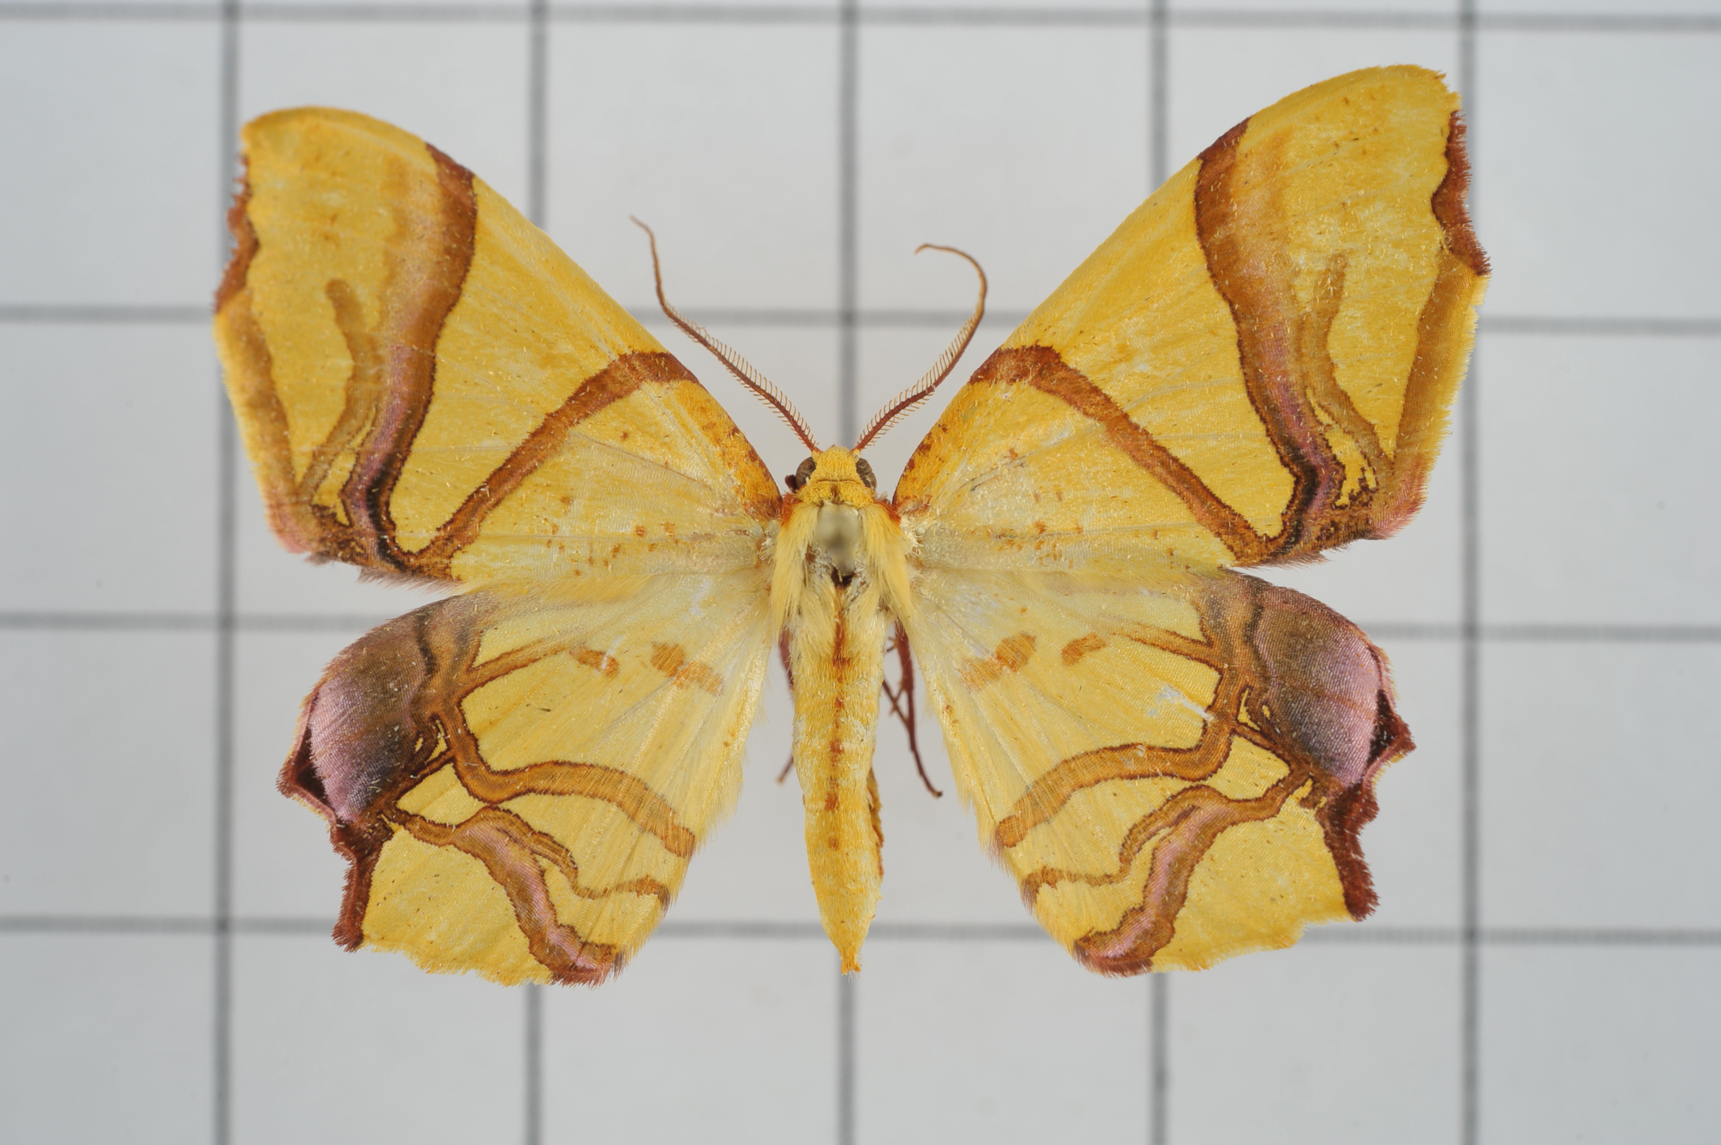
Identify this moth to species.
Trotocraspeda divaricata
